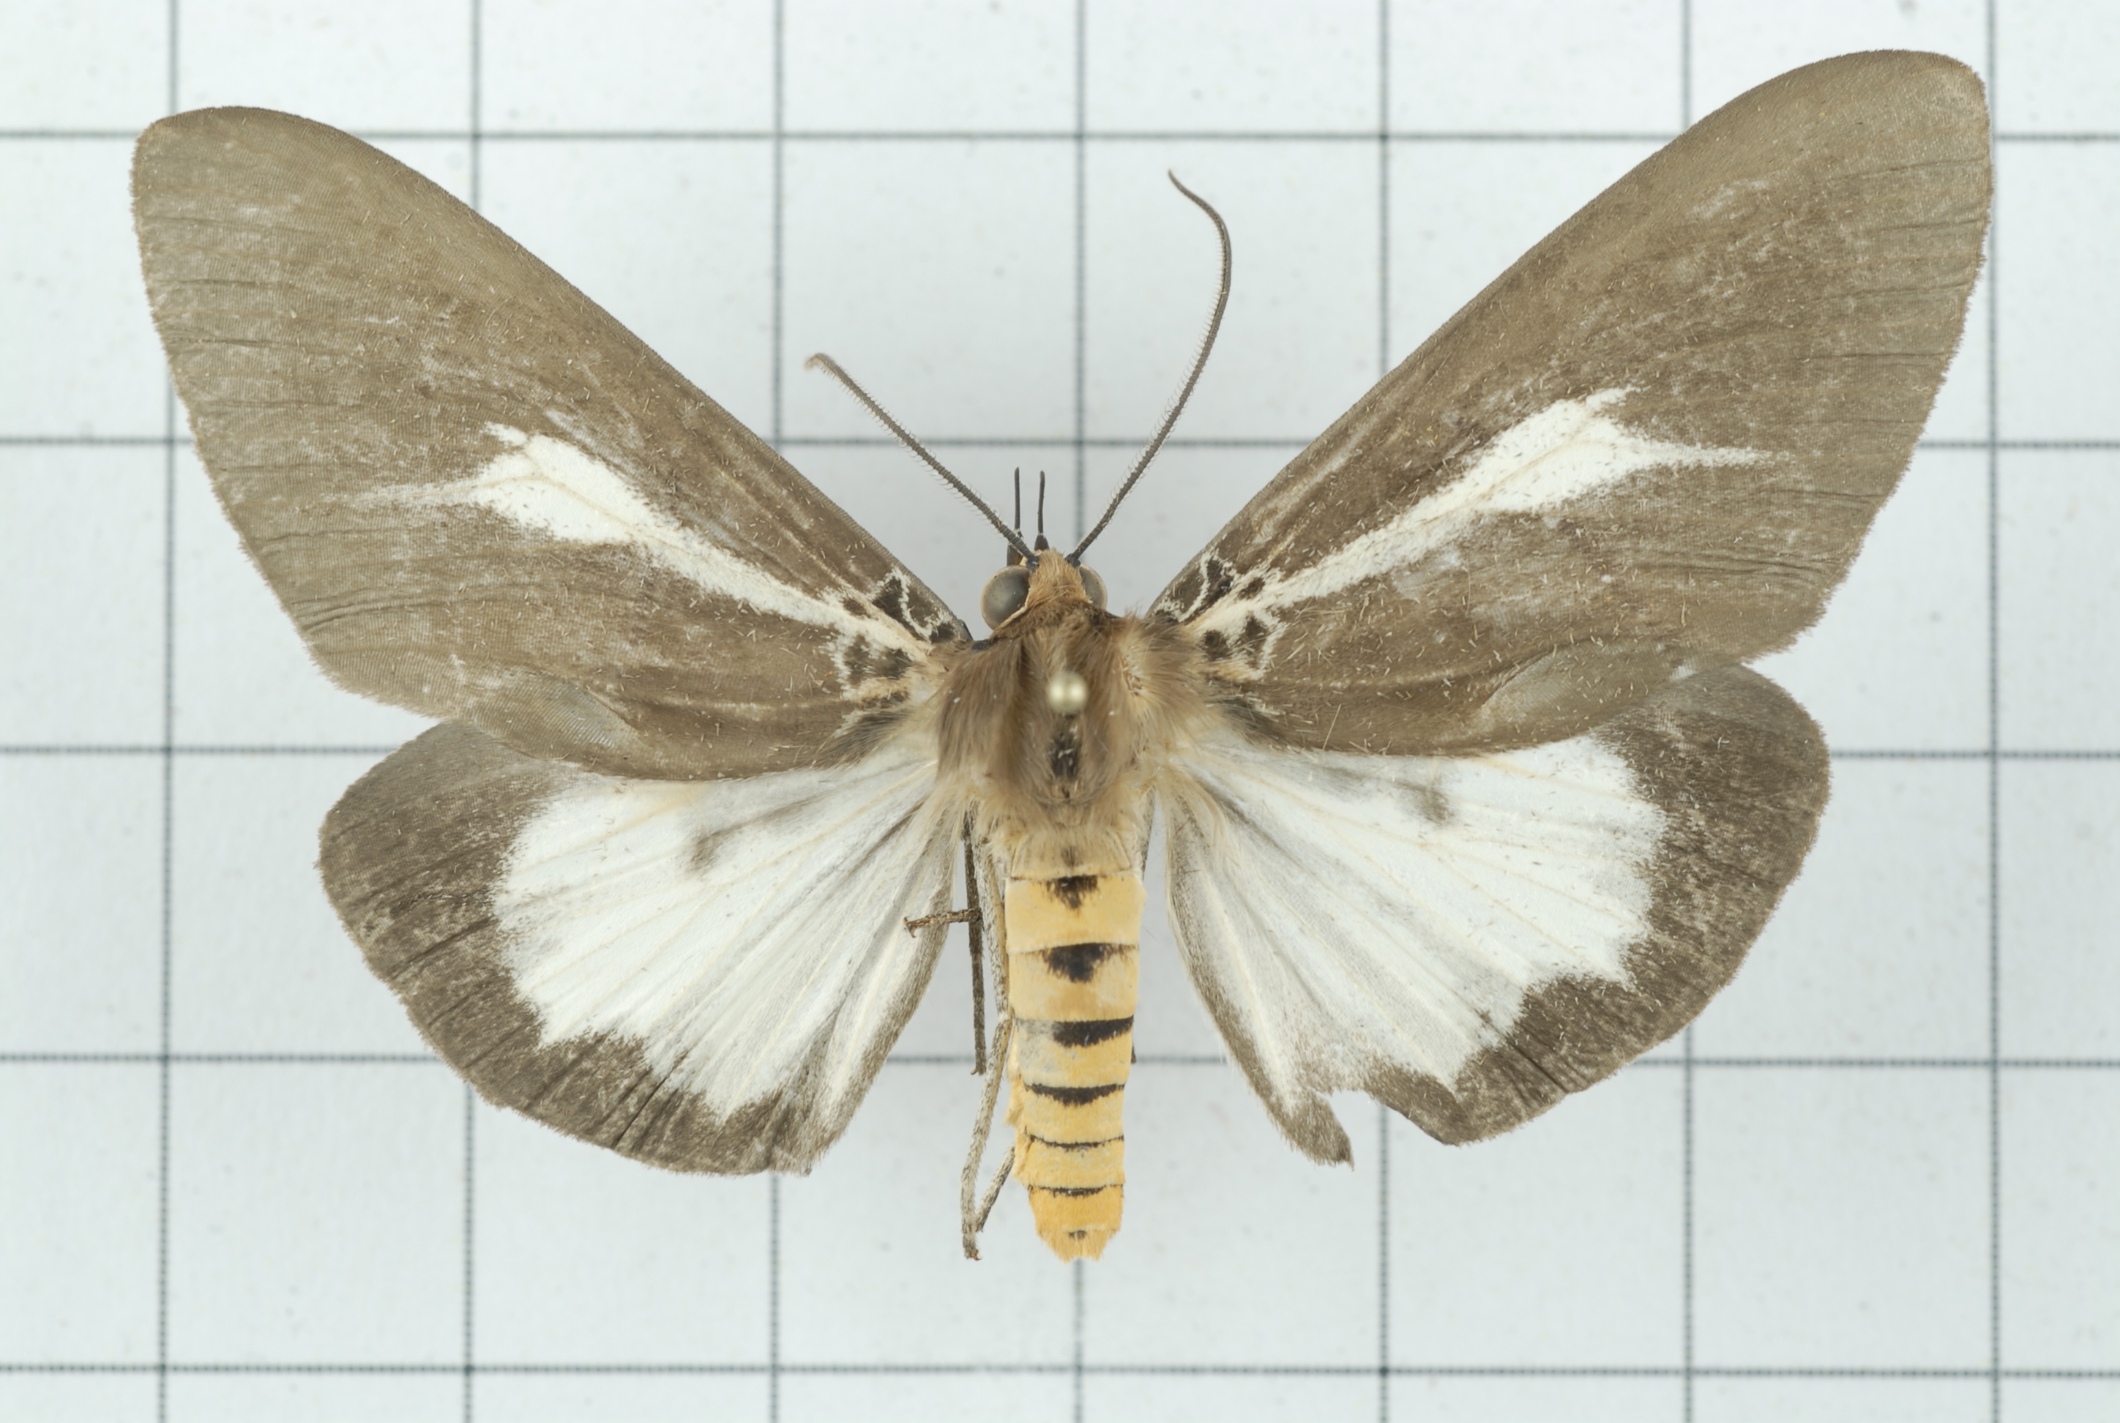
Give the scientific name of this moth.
Asota heliconia zebrina
